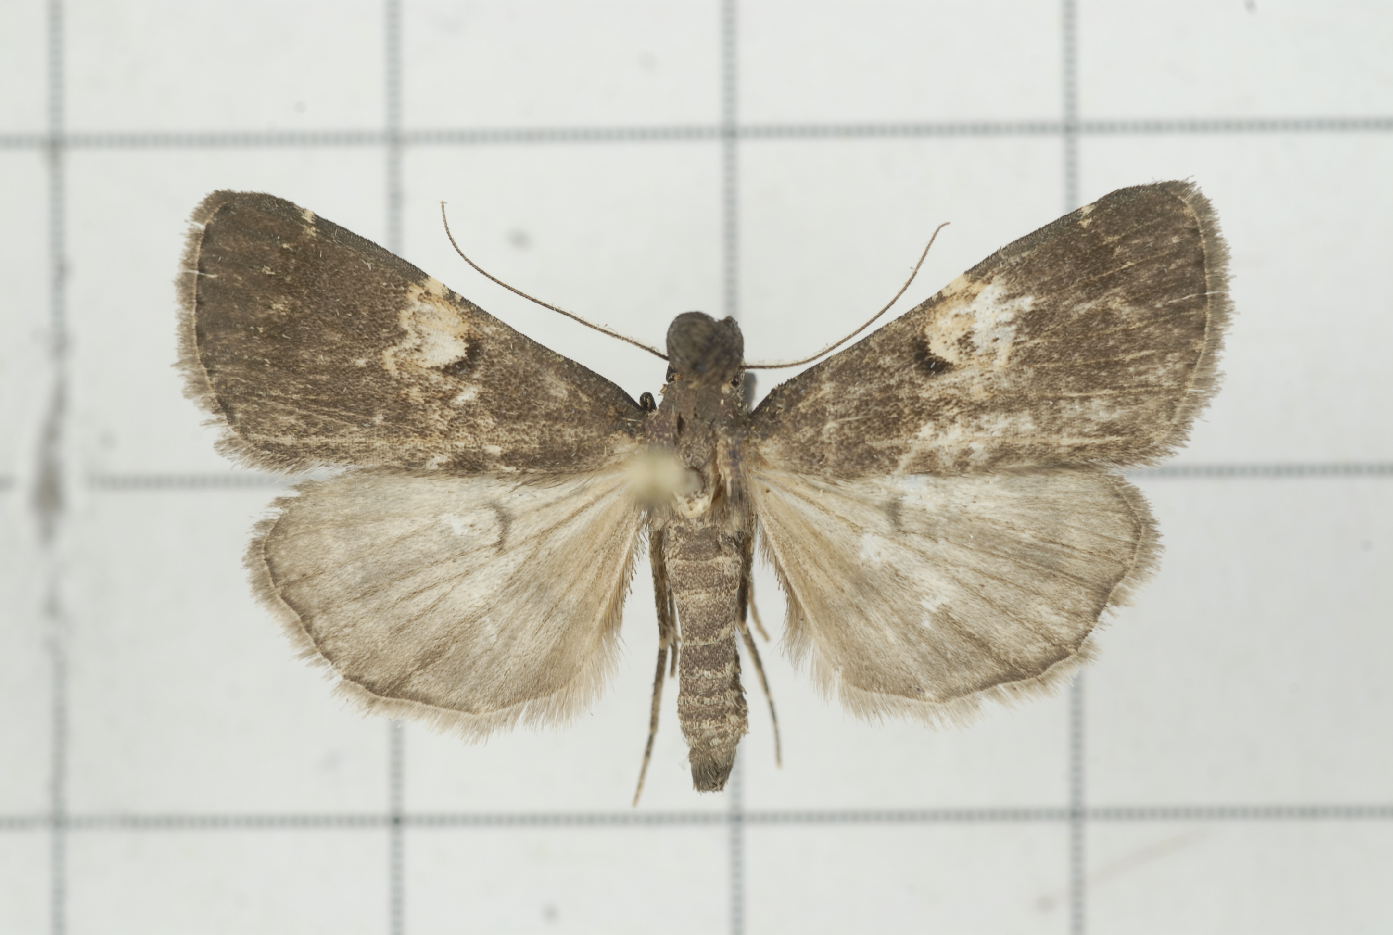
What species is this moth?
Hydrillodes gravatalis
